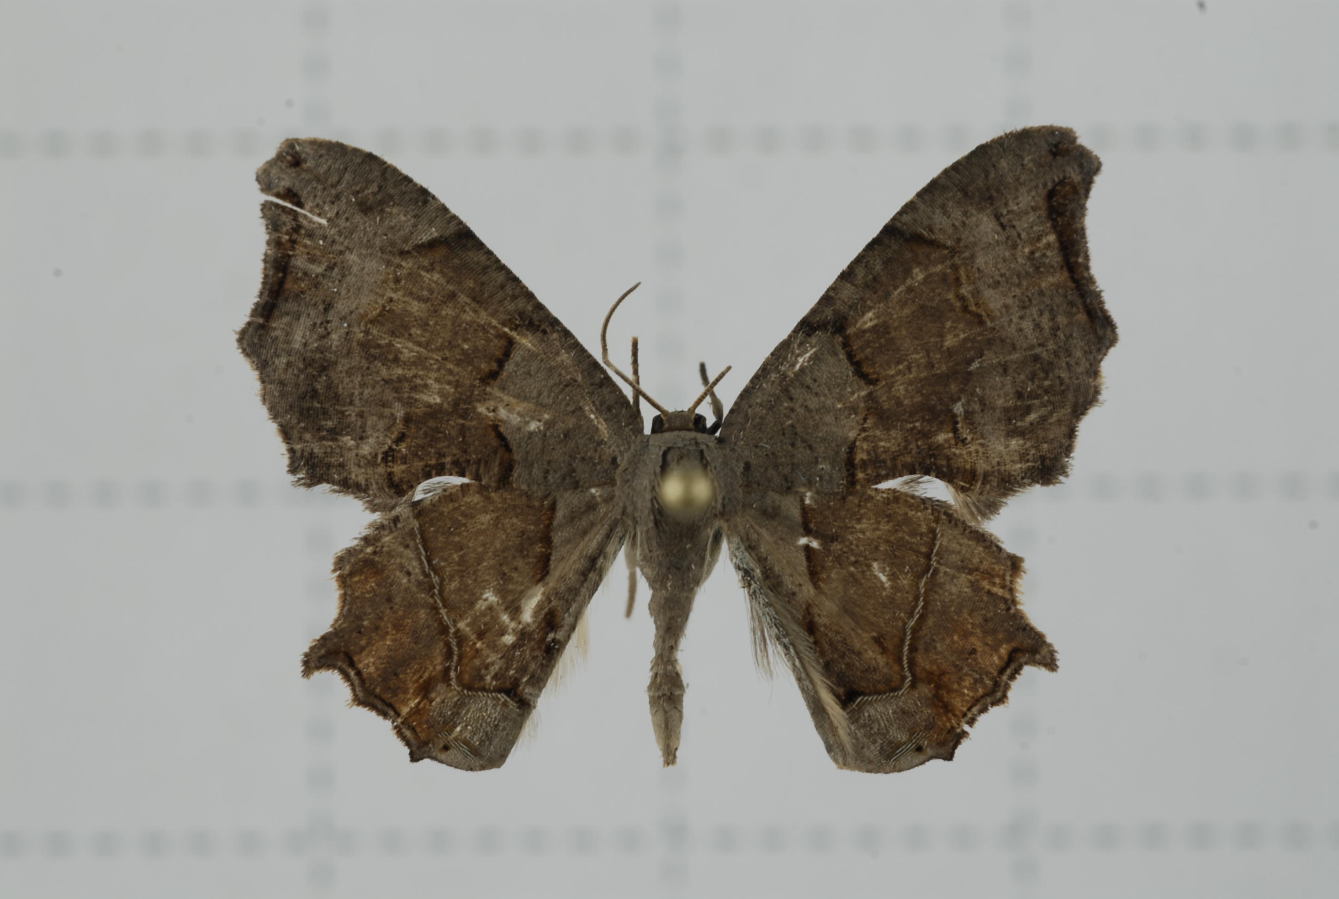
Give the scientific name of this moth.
Pterotosoma castanea castanea
